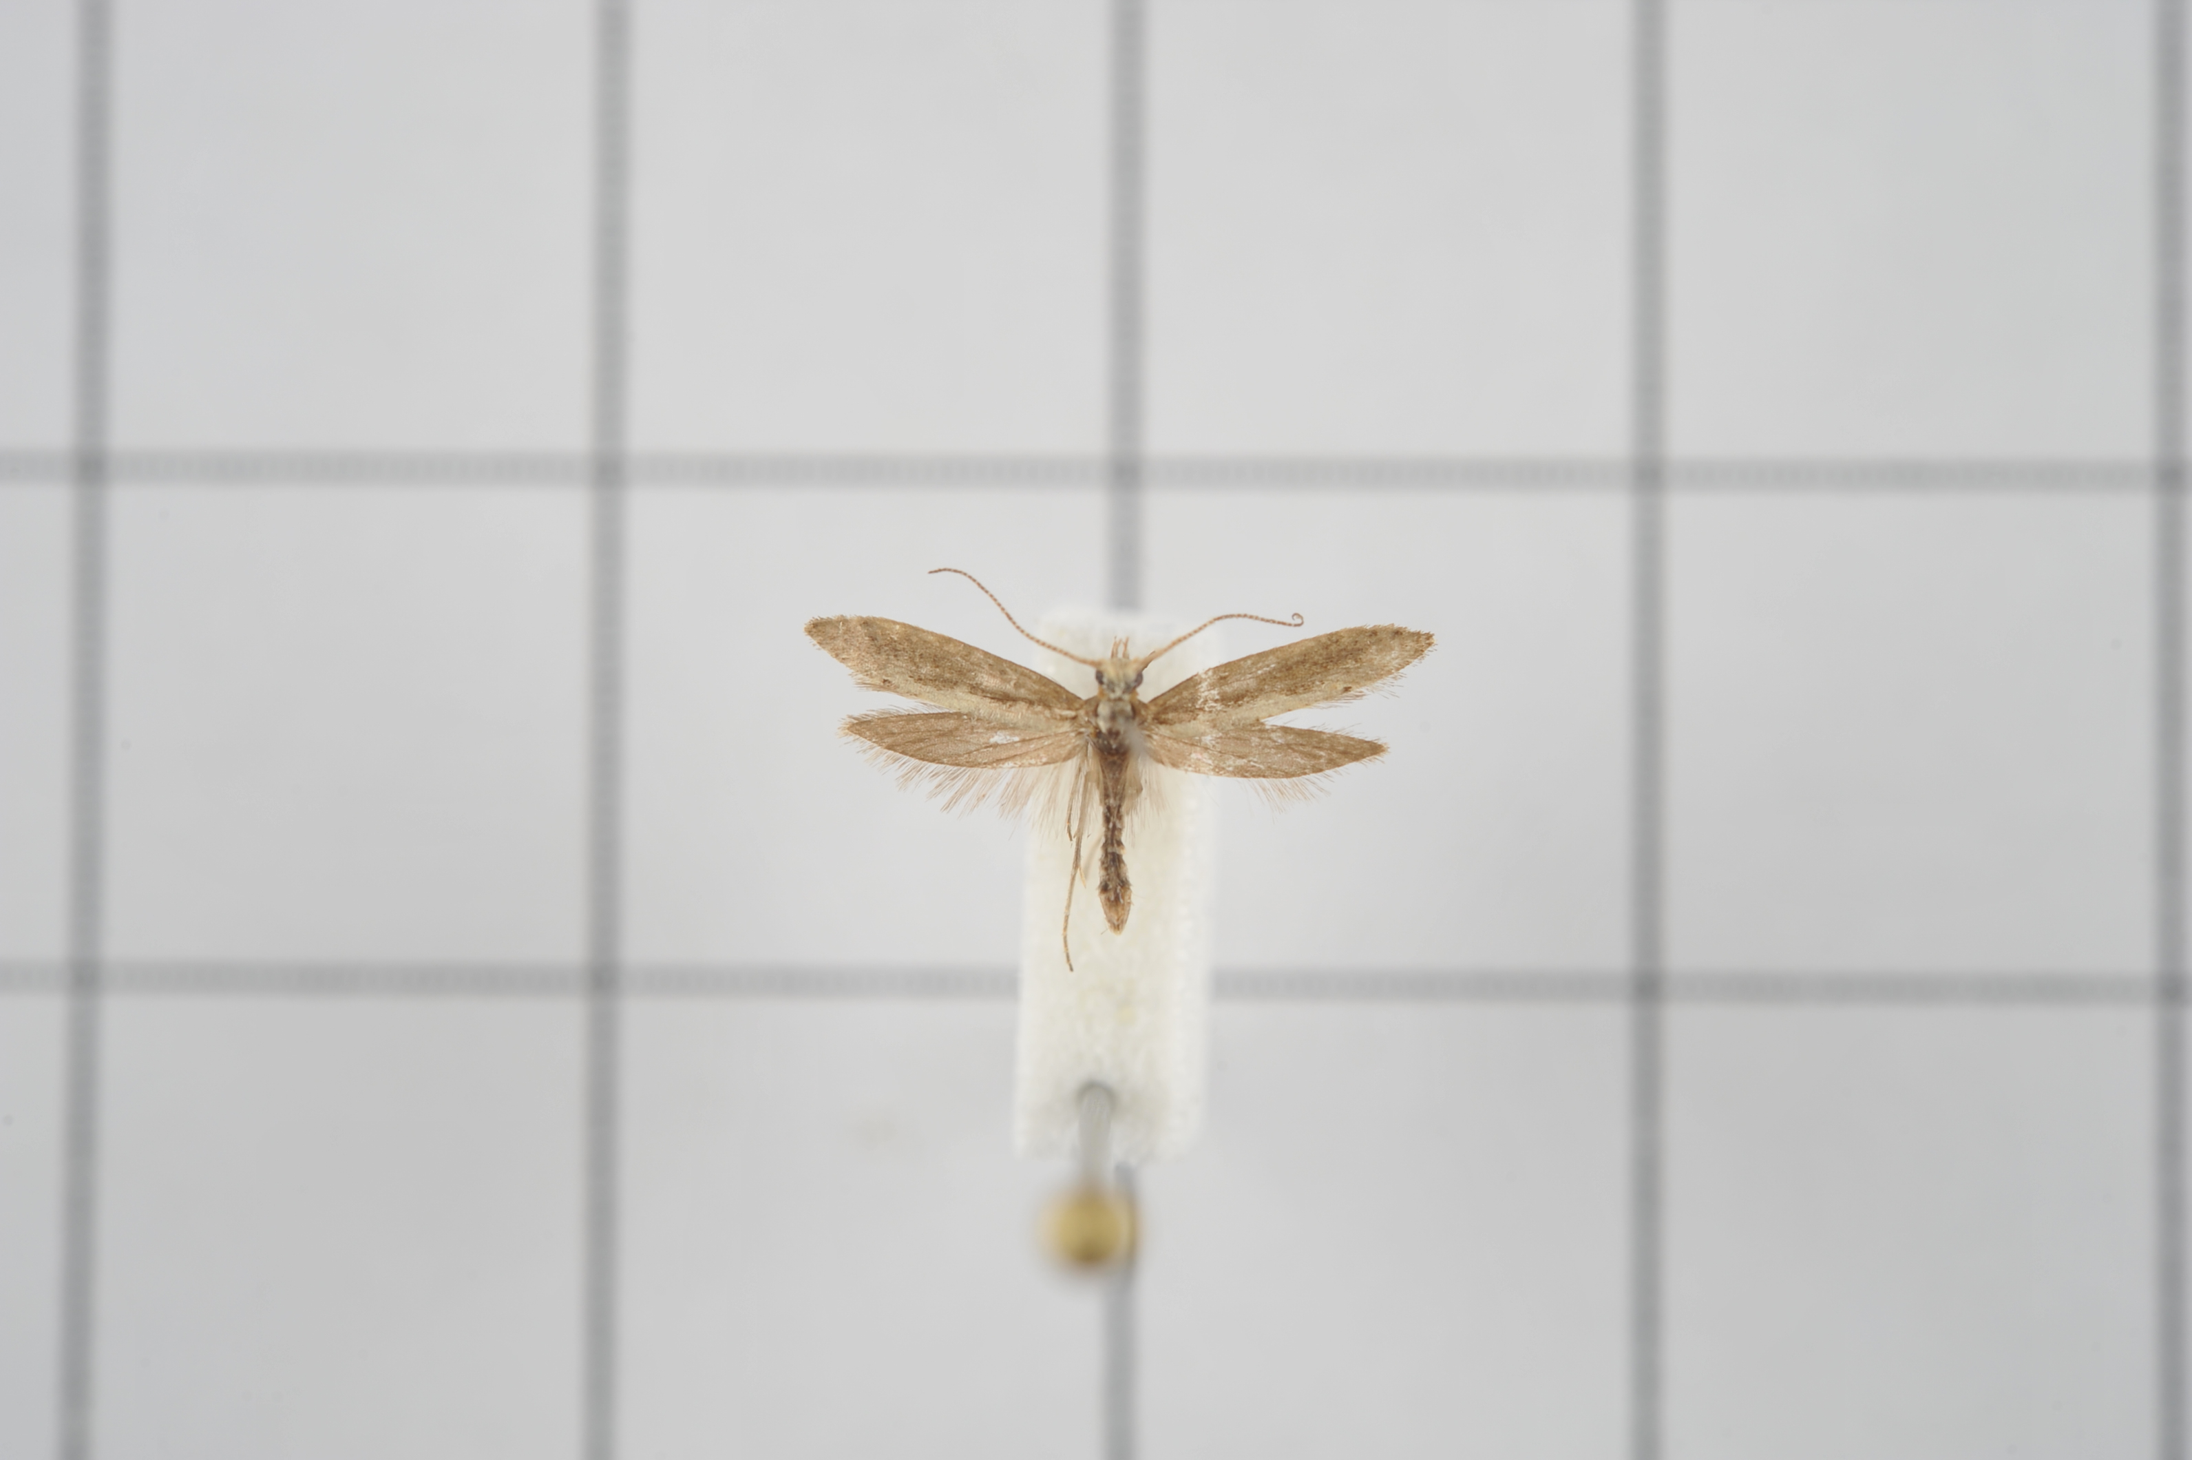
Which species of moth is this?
Plutella xylostella
